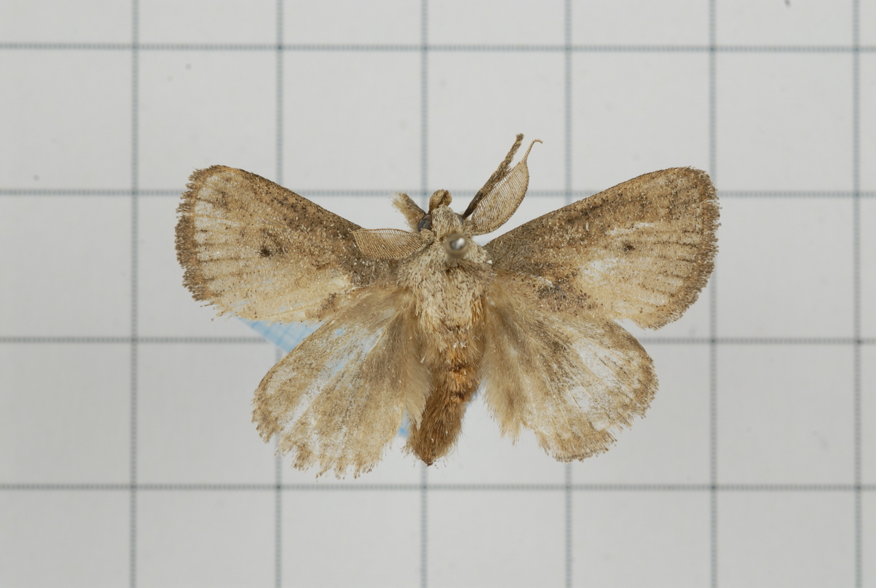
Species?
Susica sinensis
